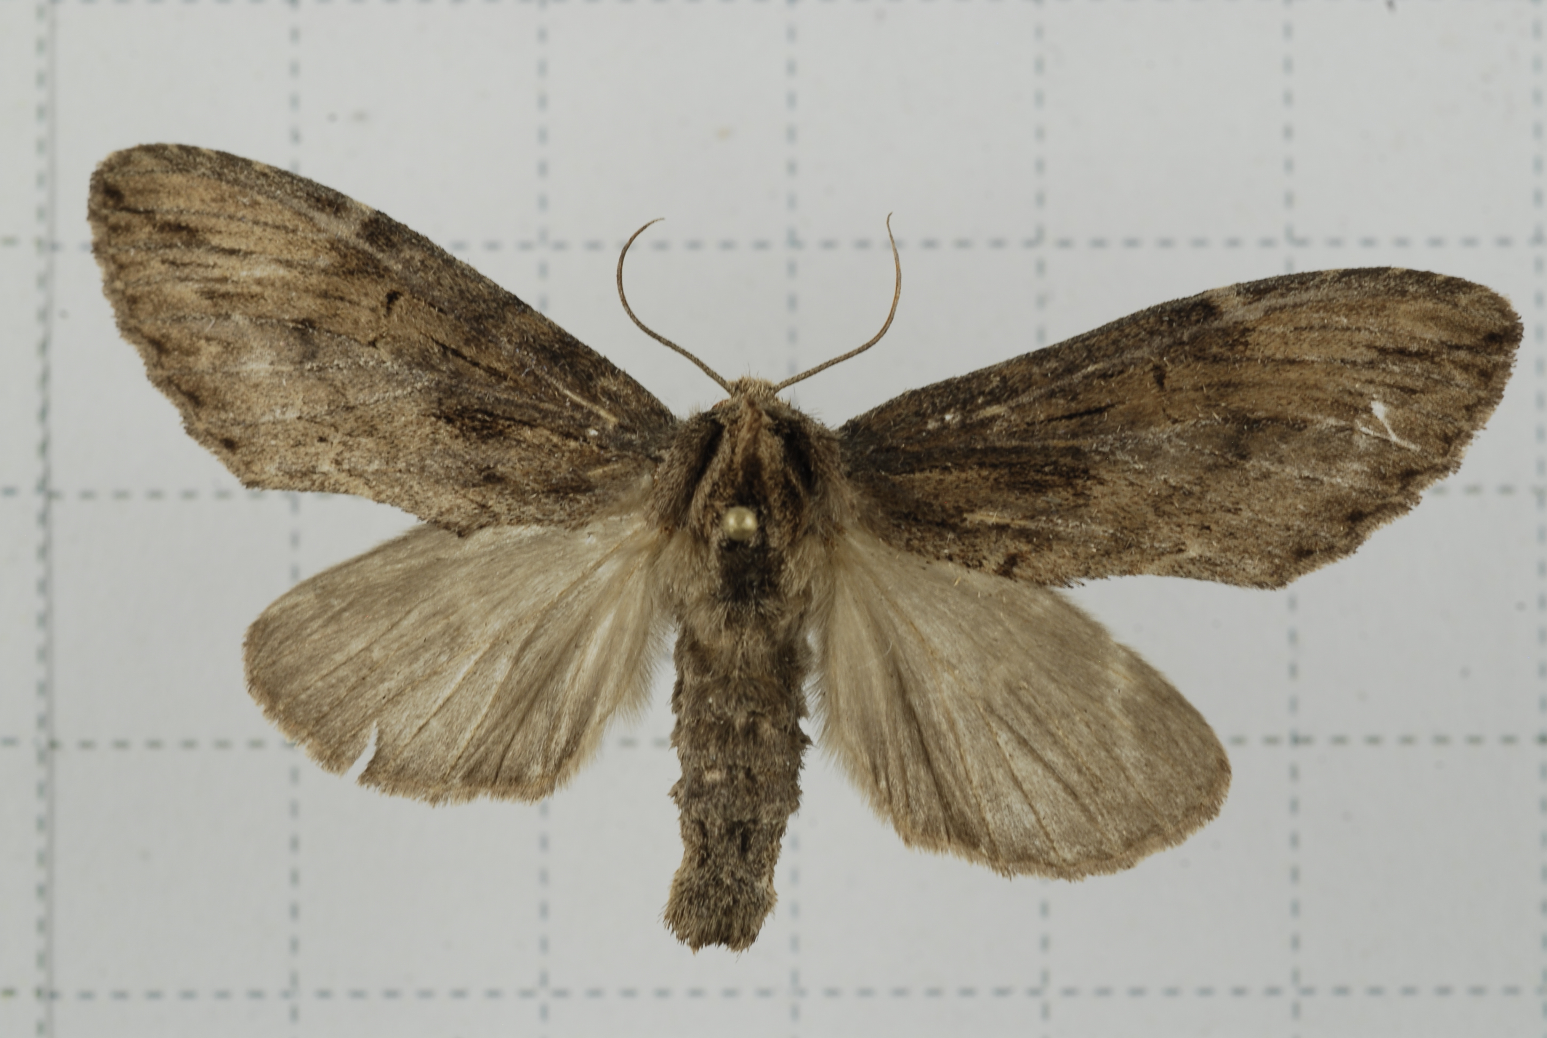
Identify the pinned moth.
Norracoides basinotata
